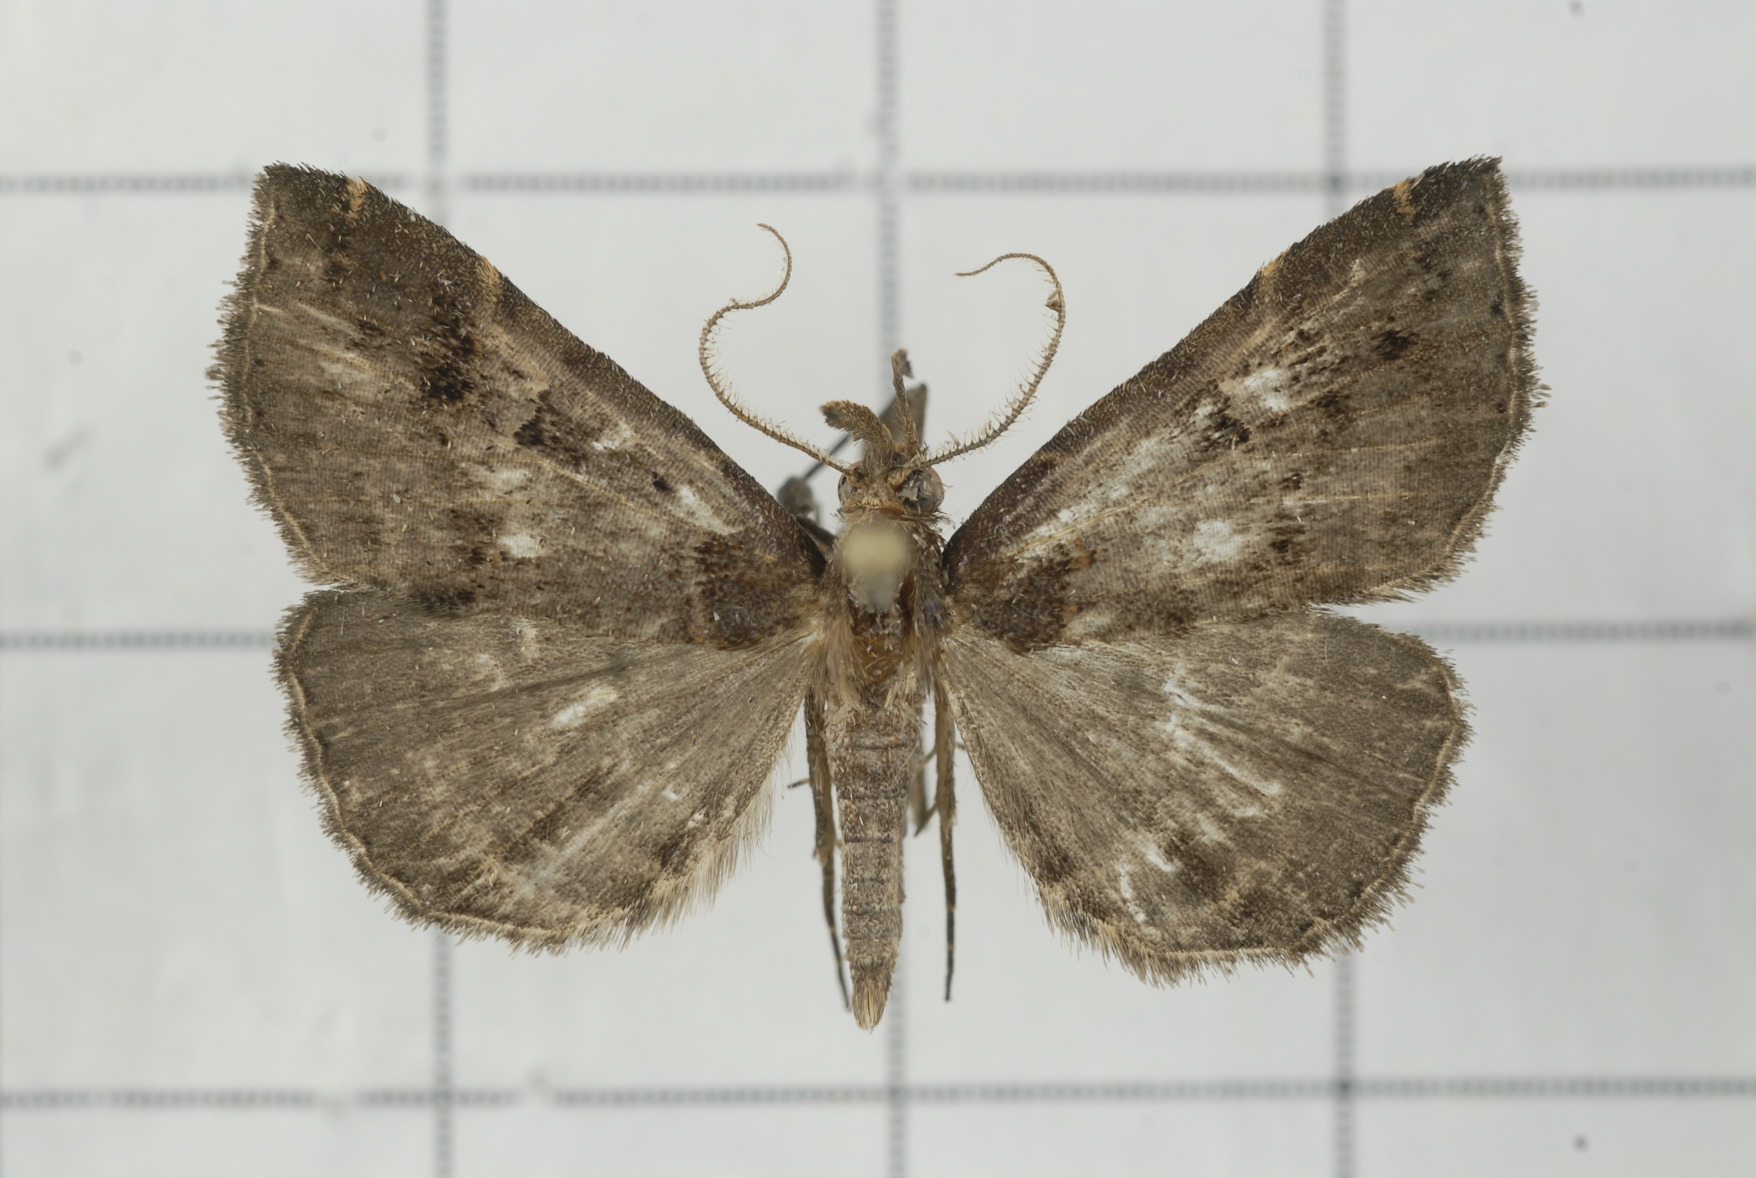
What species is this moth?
Bertula hadenalis
